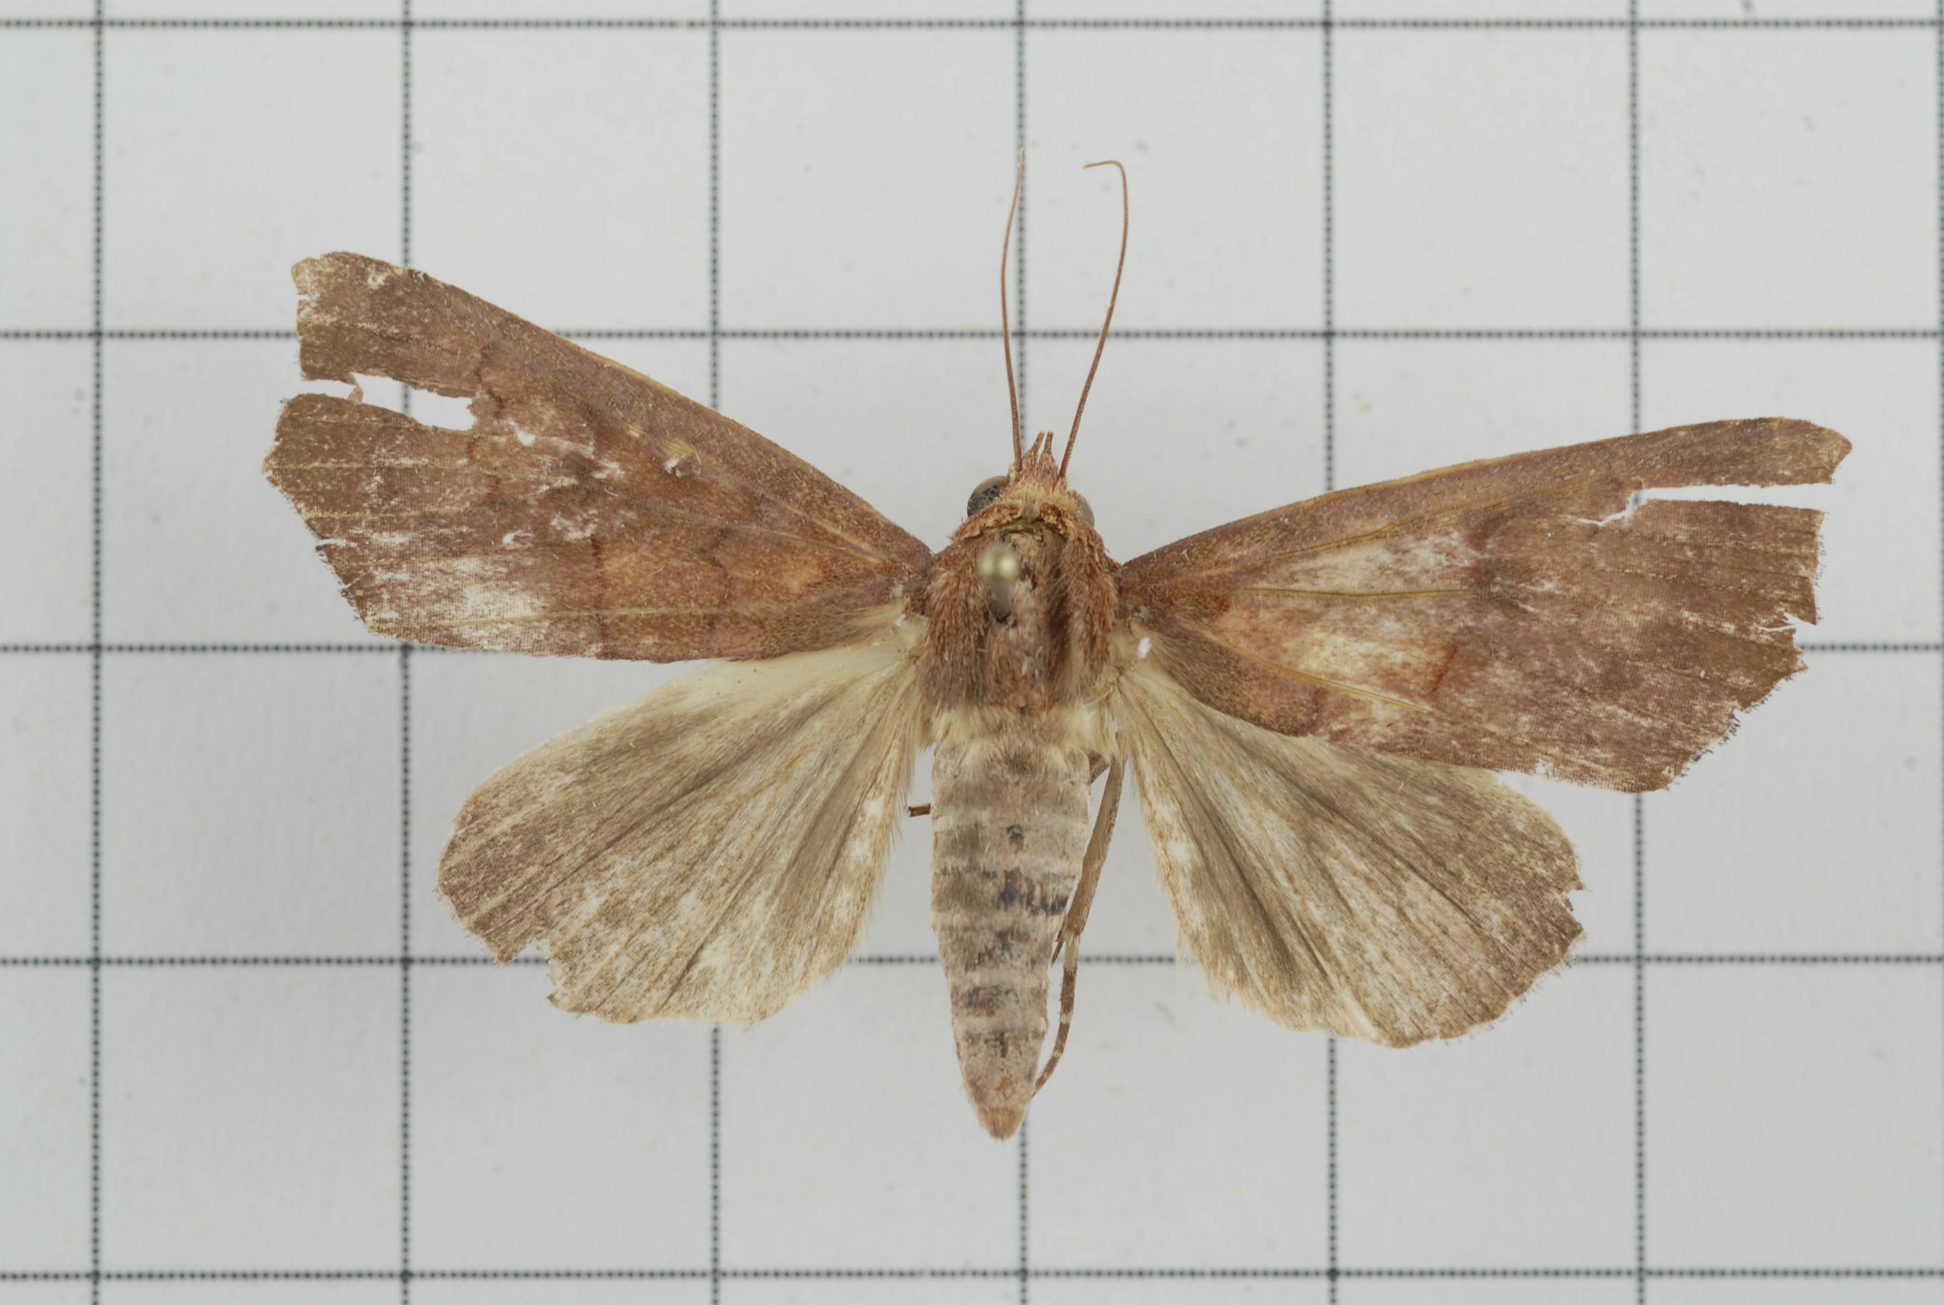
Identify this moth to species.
Rusicada privata
